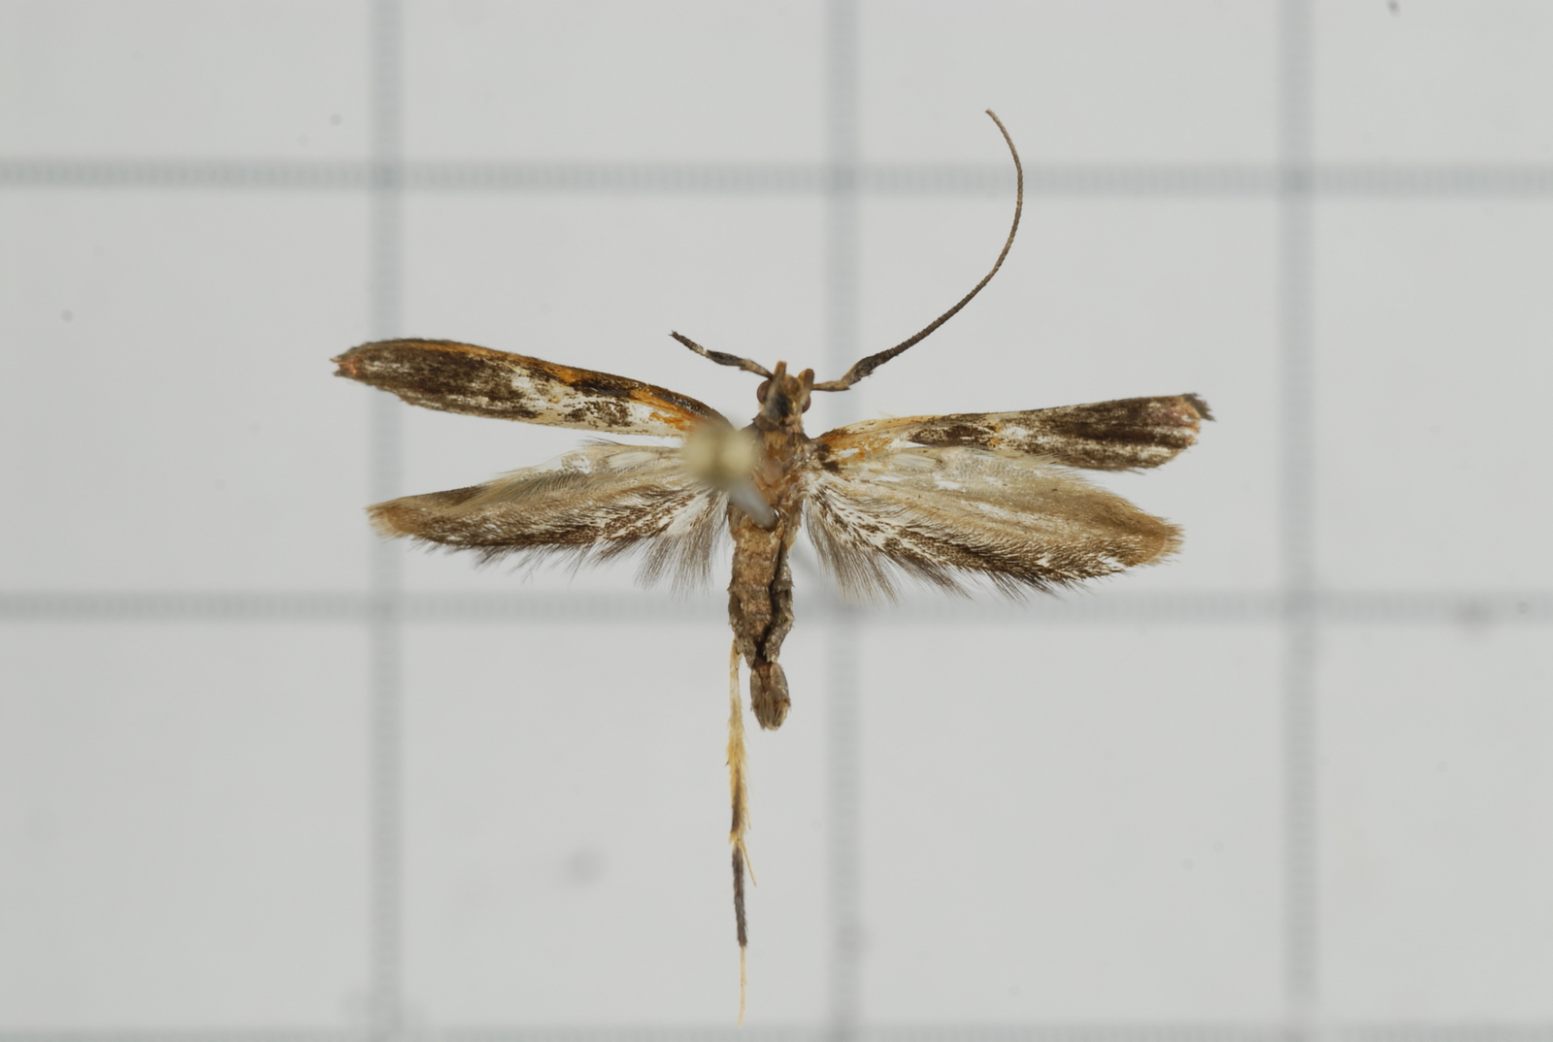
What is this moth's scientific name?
Tisis mesozosta
